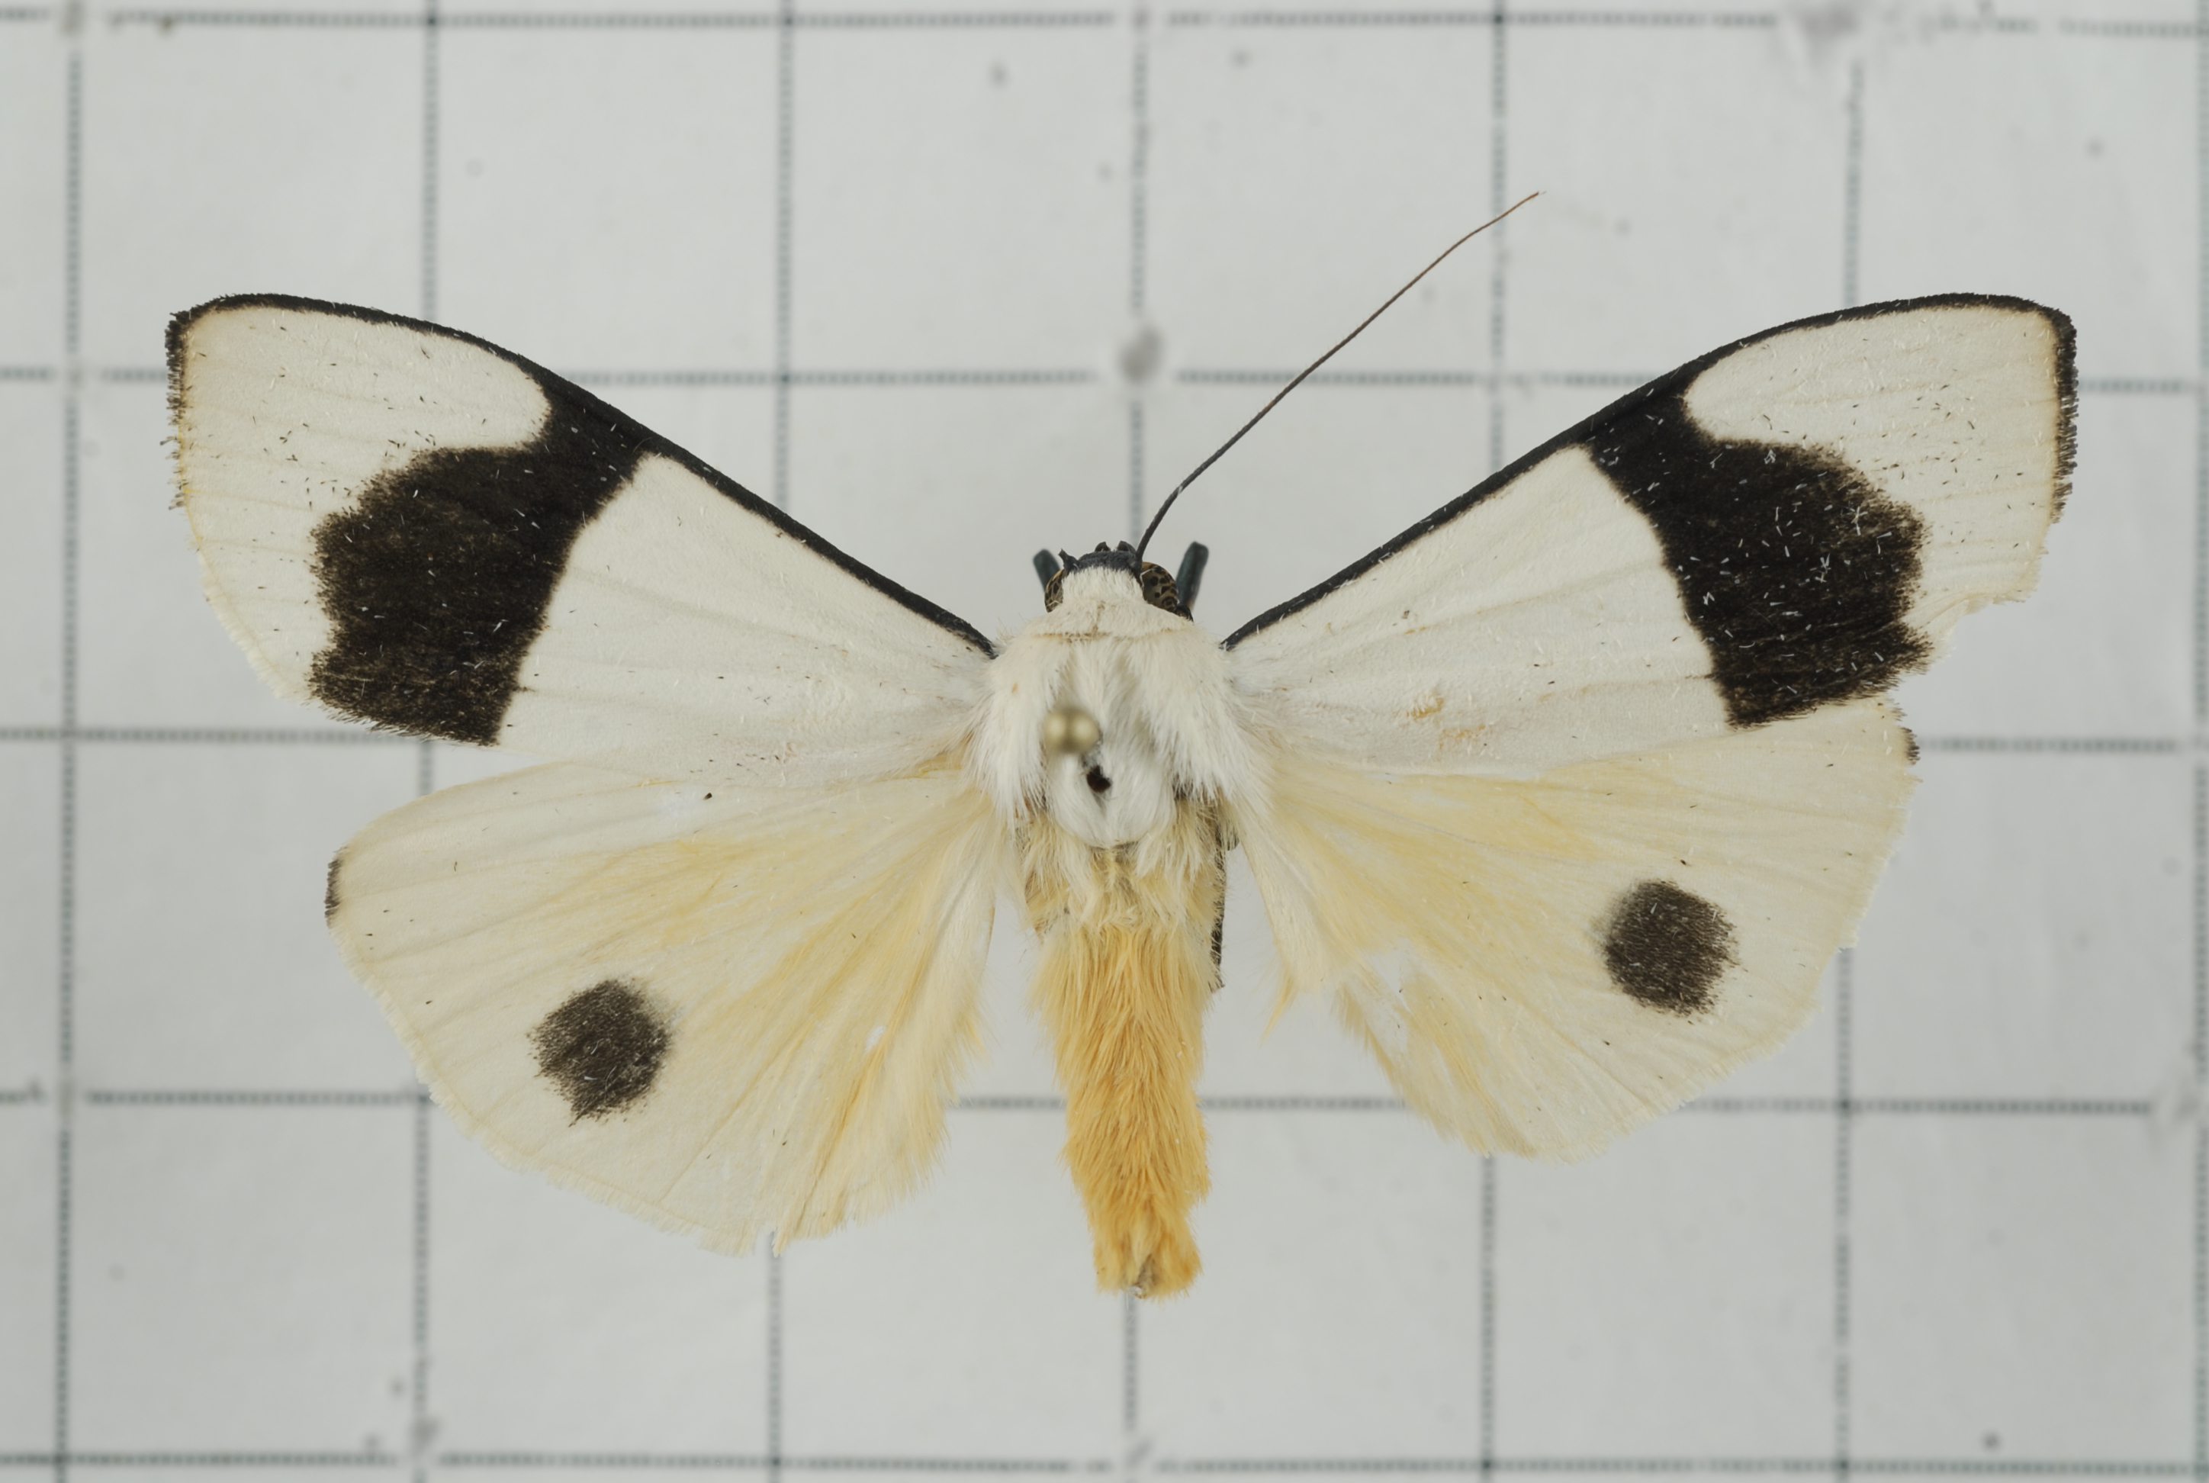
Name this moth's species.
Vamuna alboluteora
